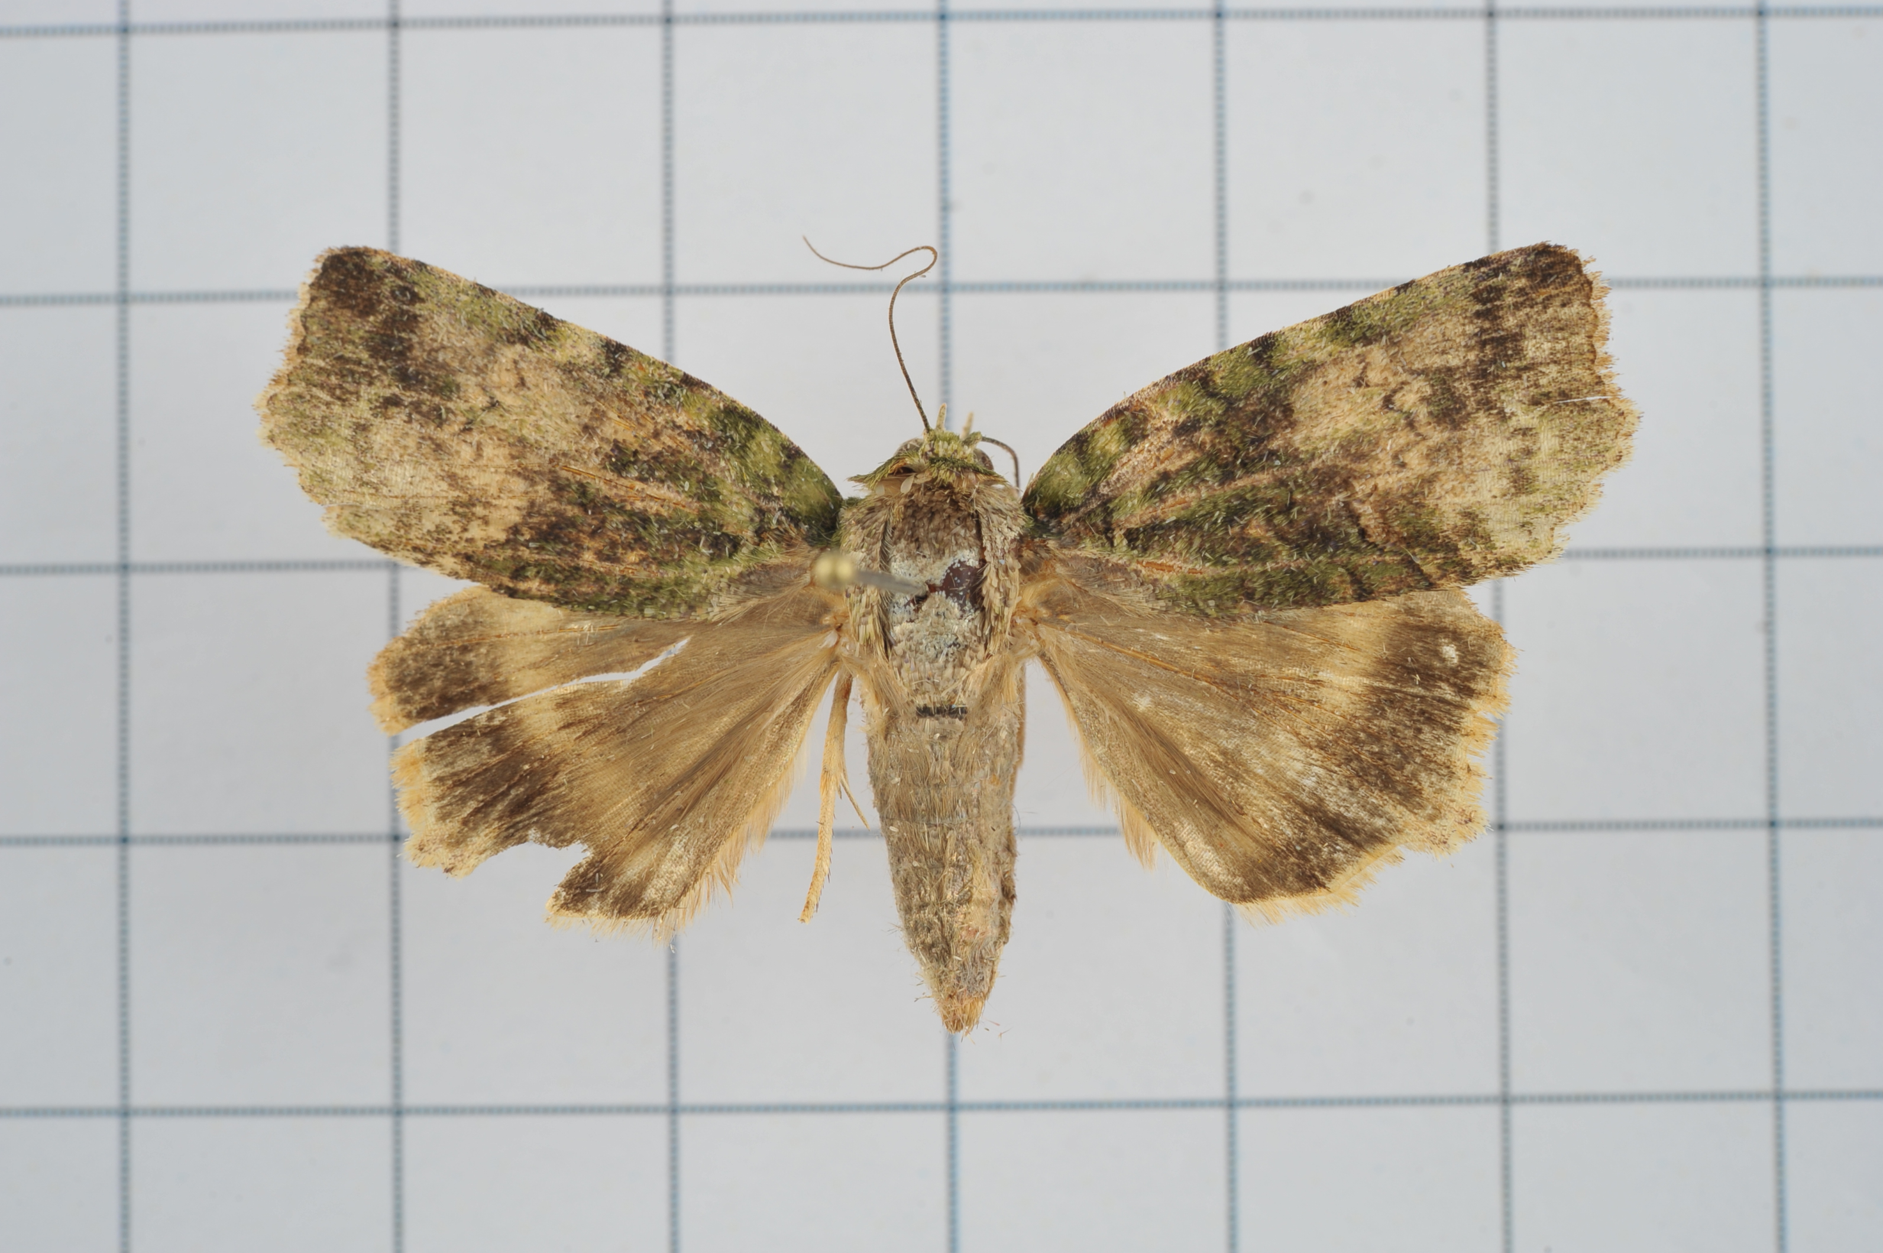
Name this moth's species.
Blenina senex
